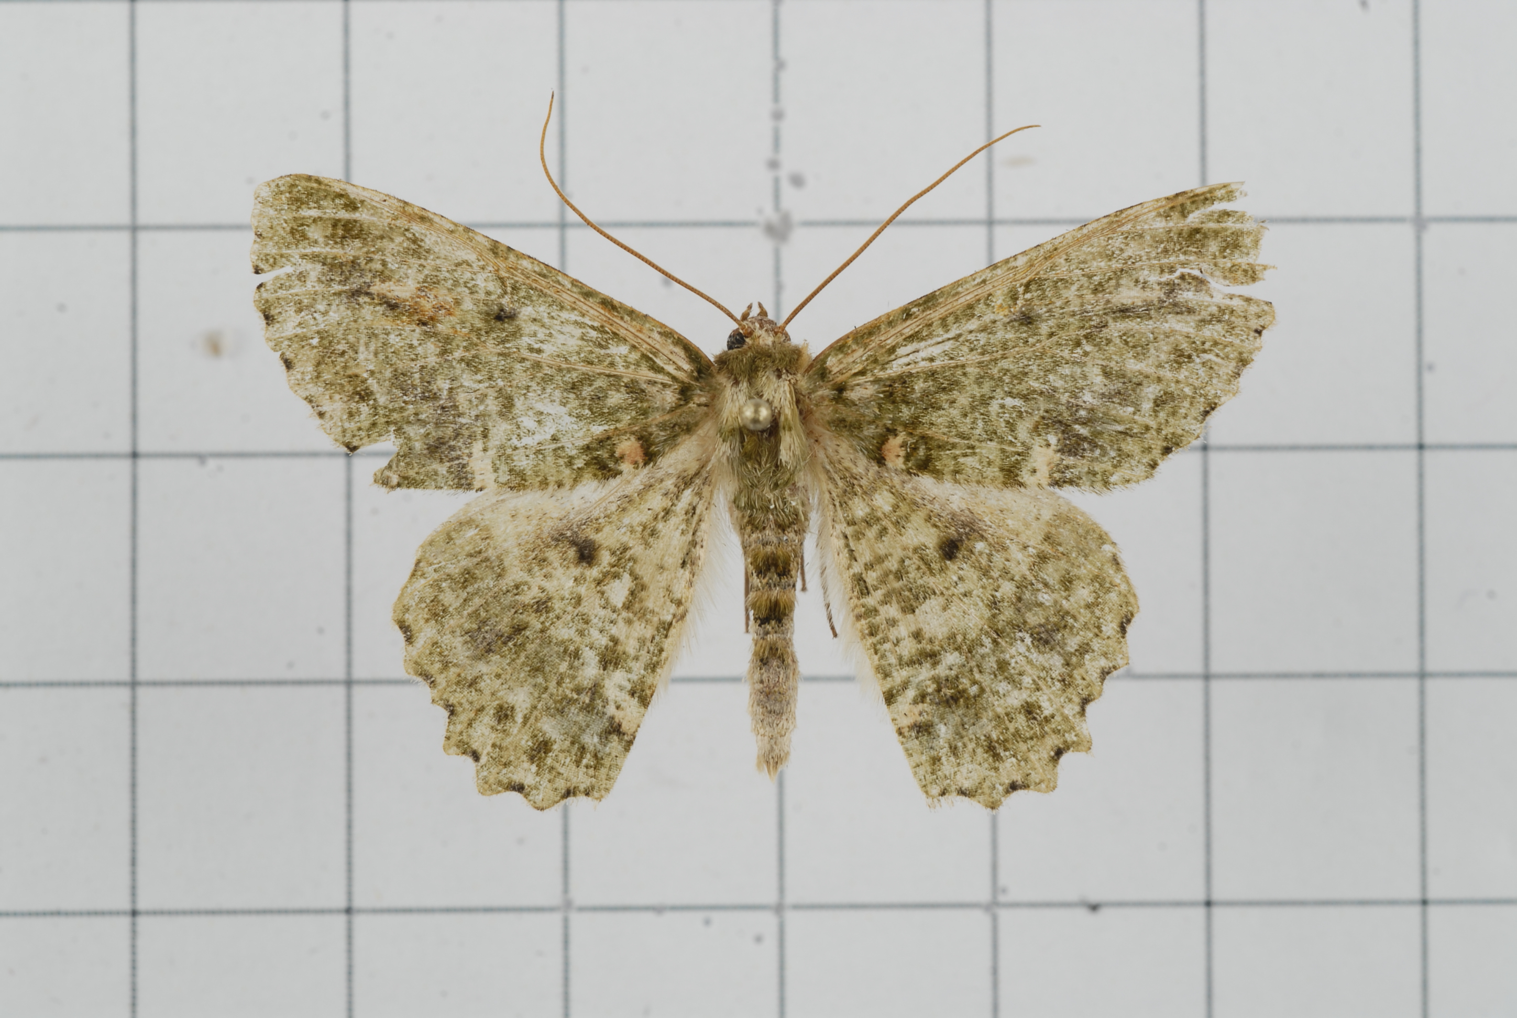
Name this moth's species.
Herochroma ochreipicta
